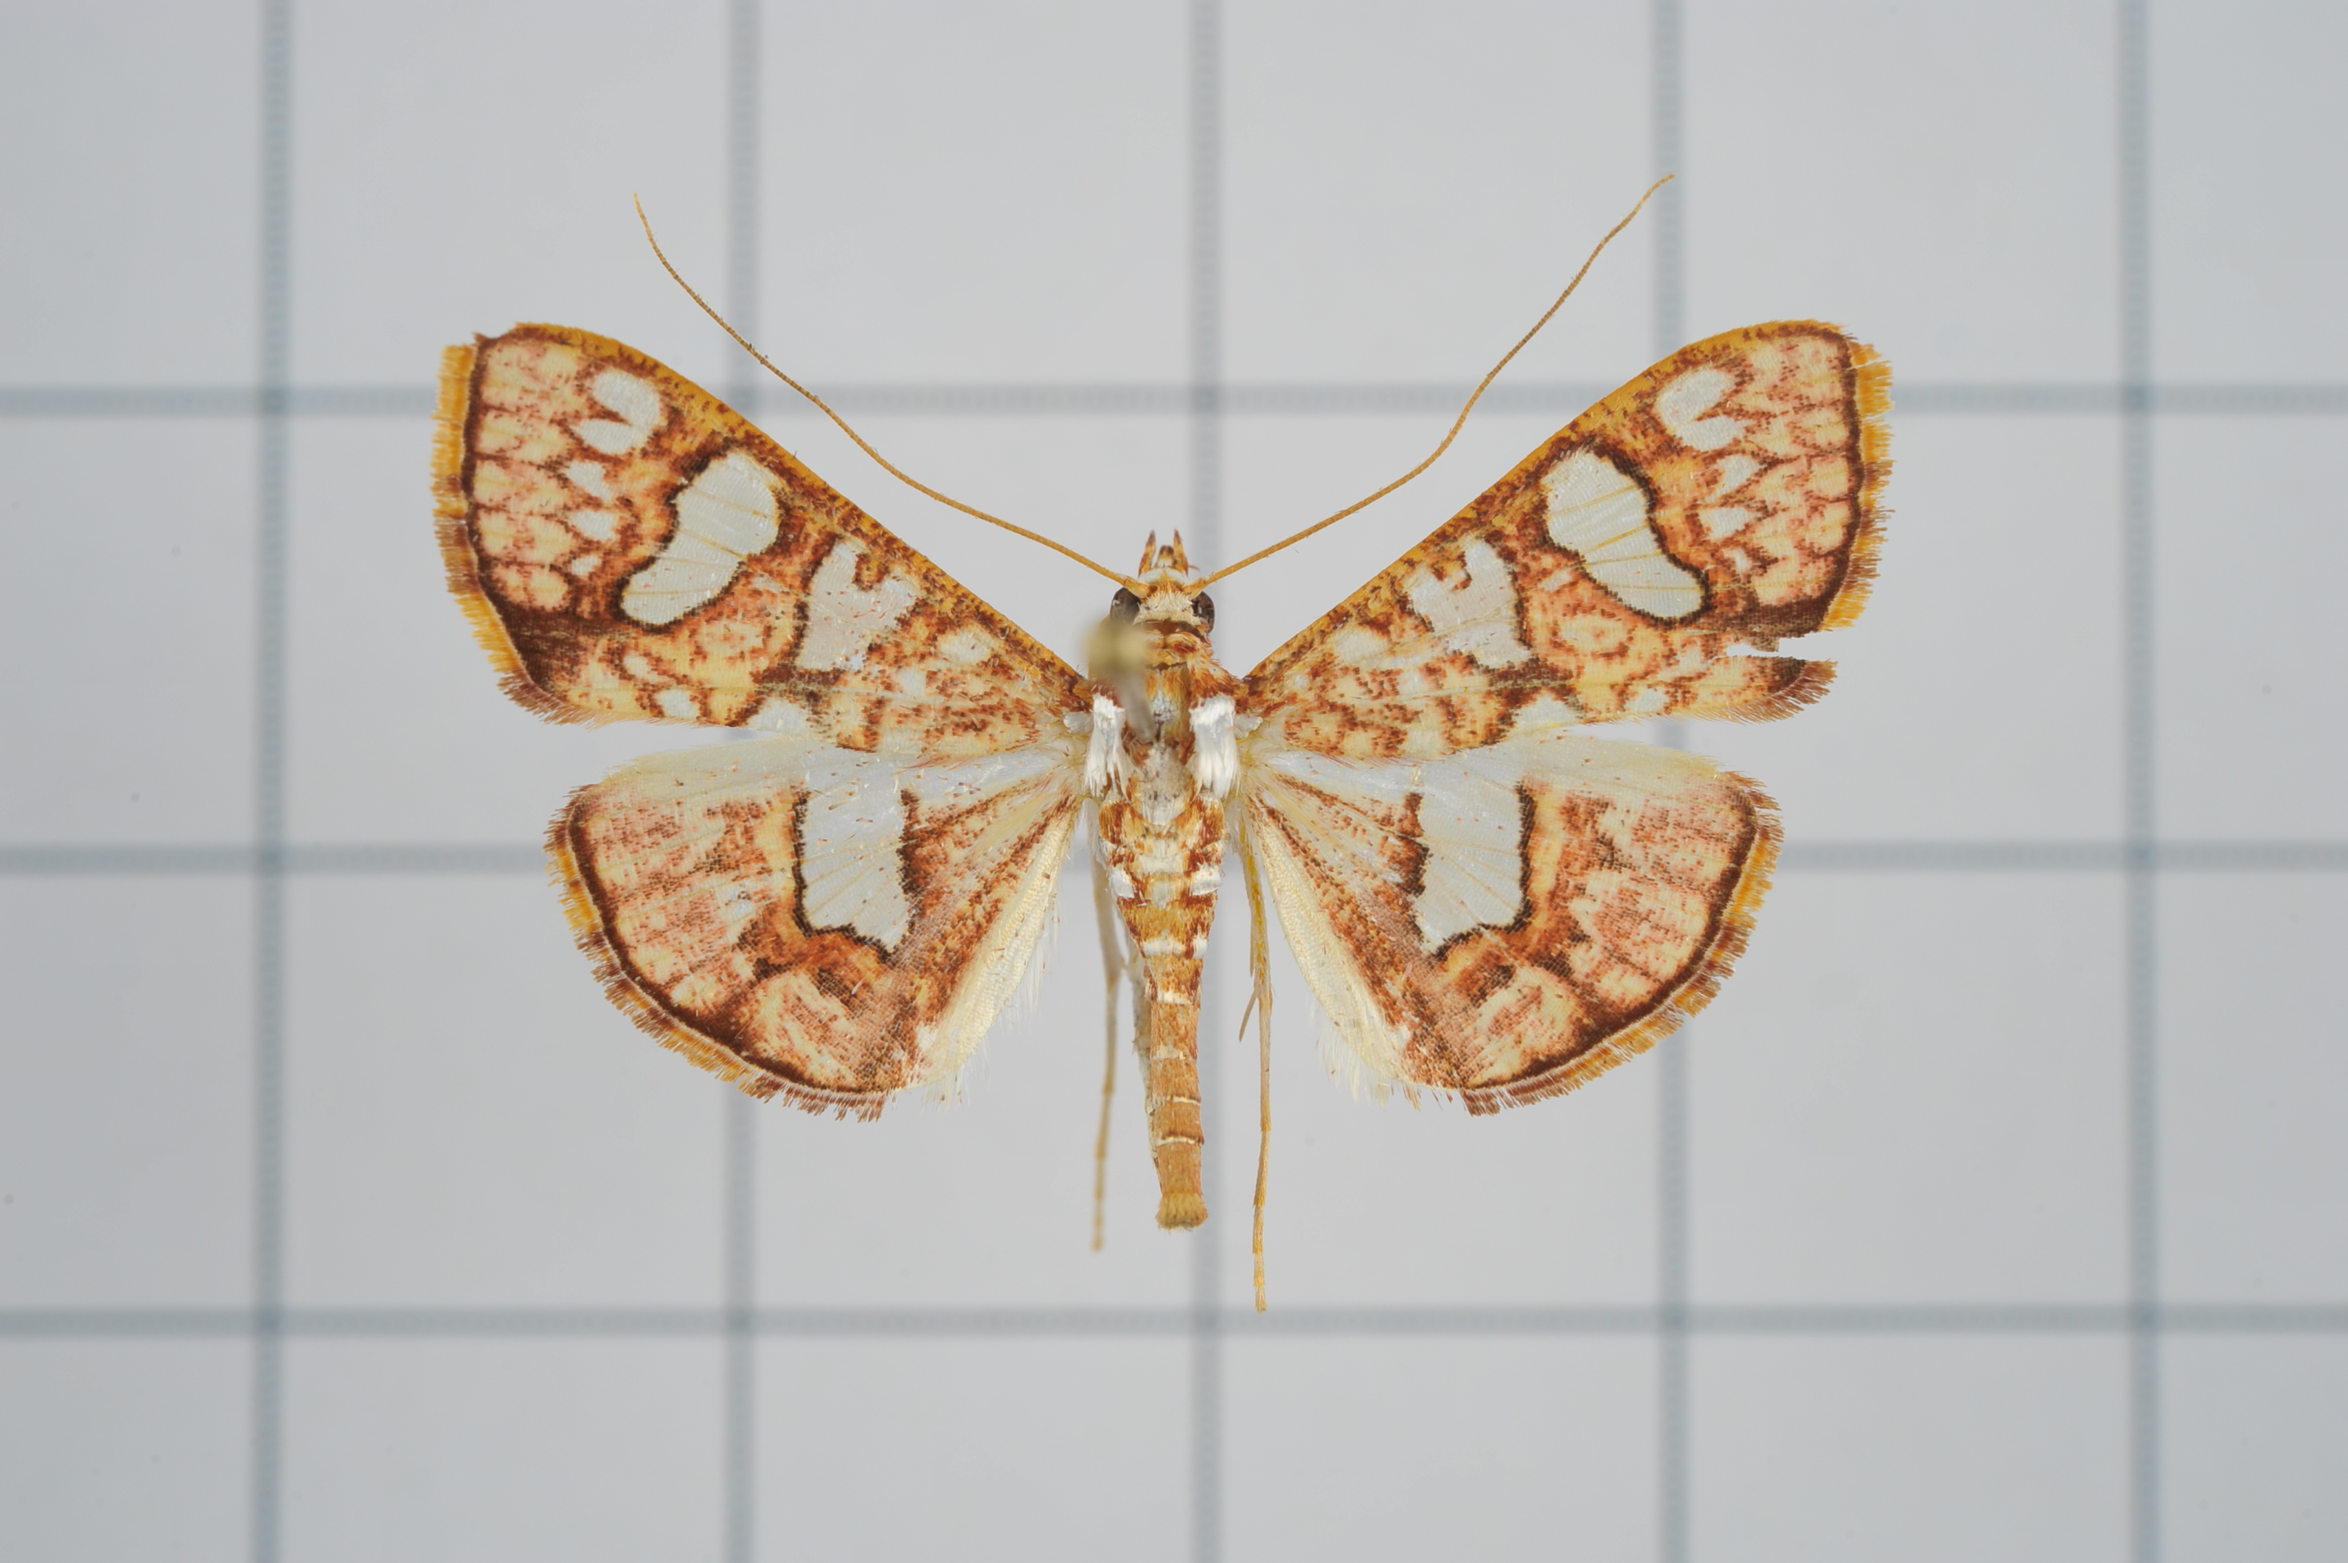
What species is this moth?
Glyphodes canthusalis
